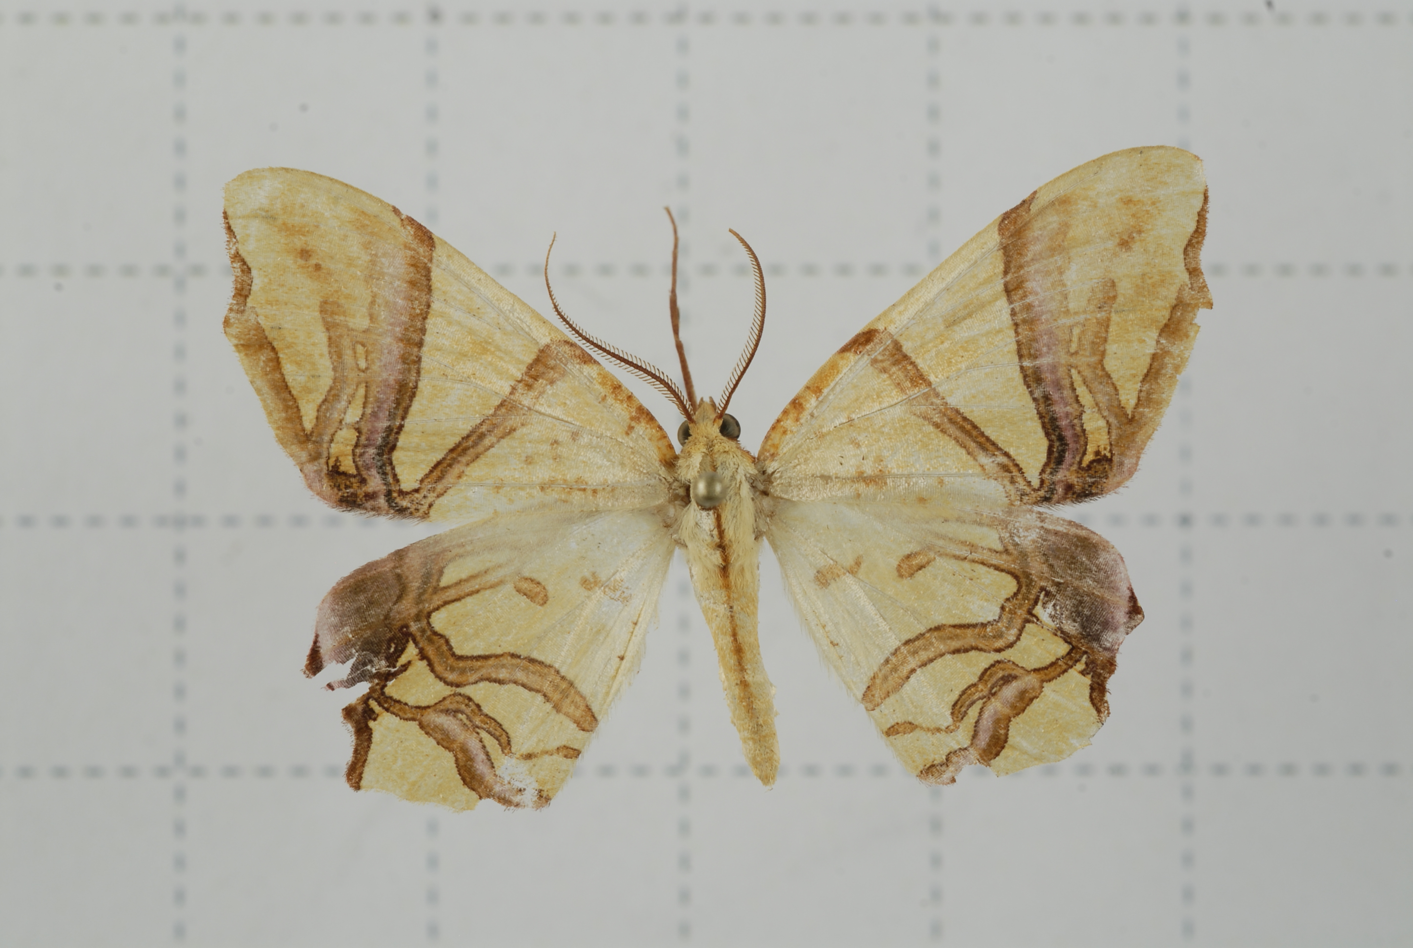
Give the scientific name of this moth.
Trotocraspeda divaricata
